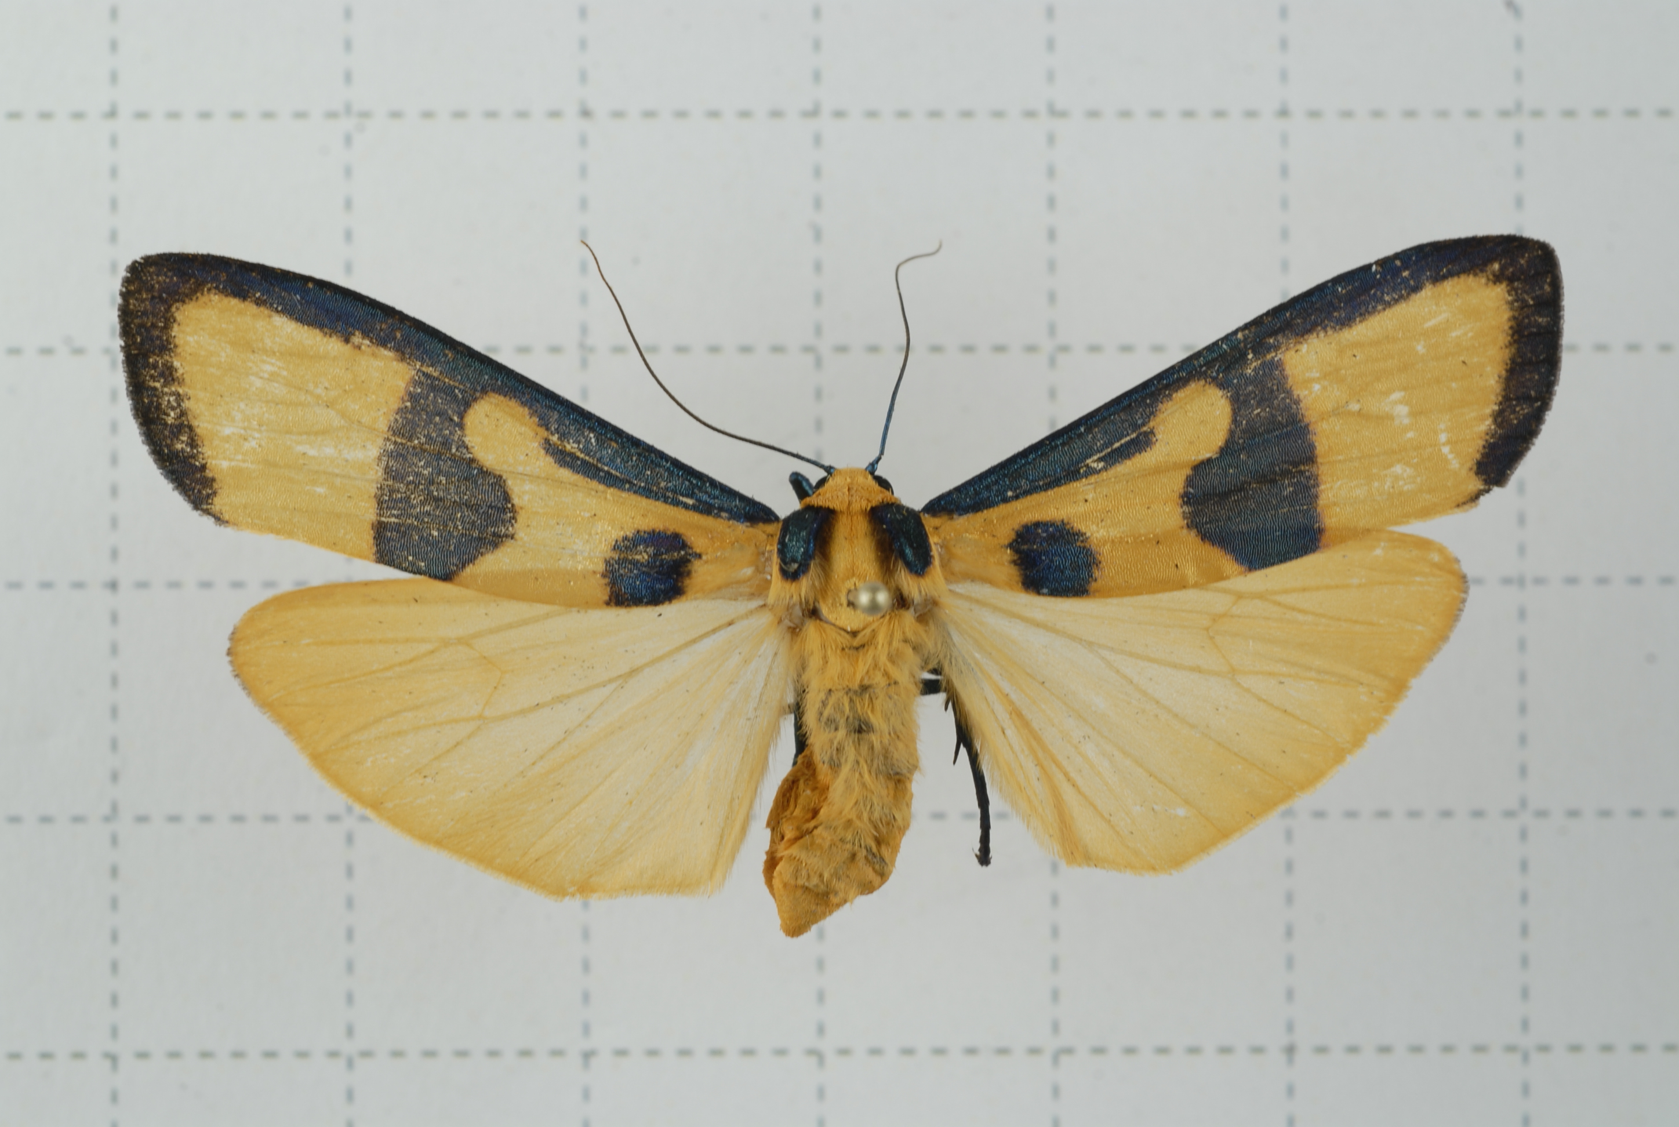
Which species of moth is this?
Chrysaeglia magnifica
